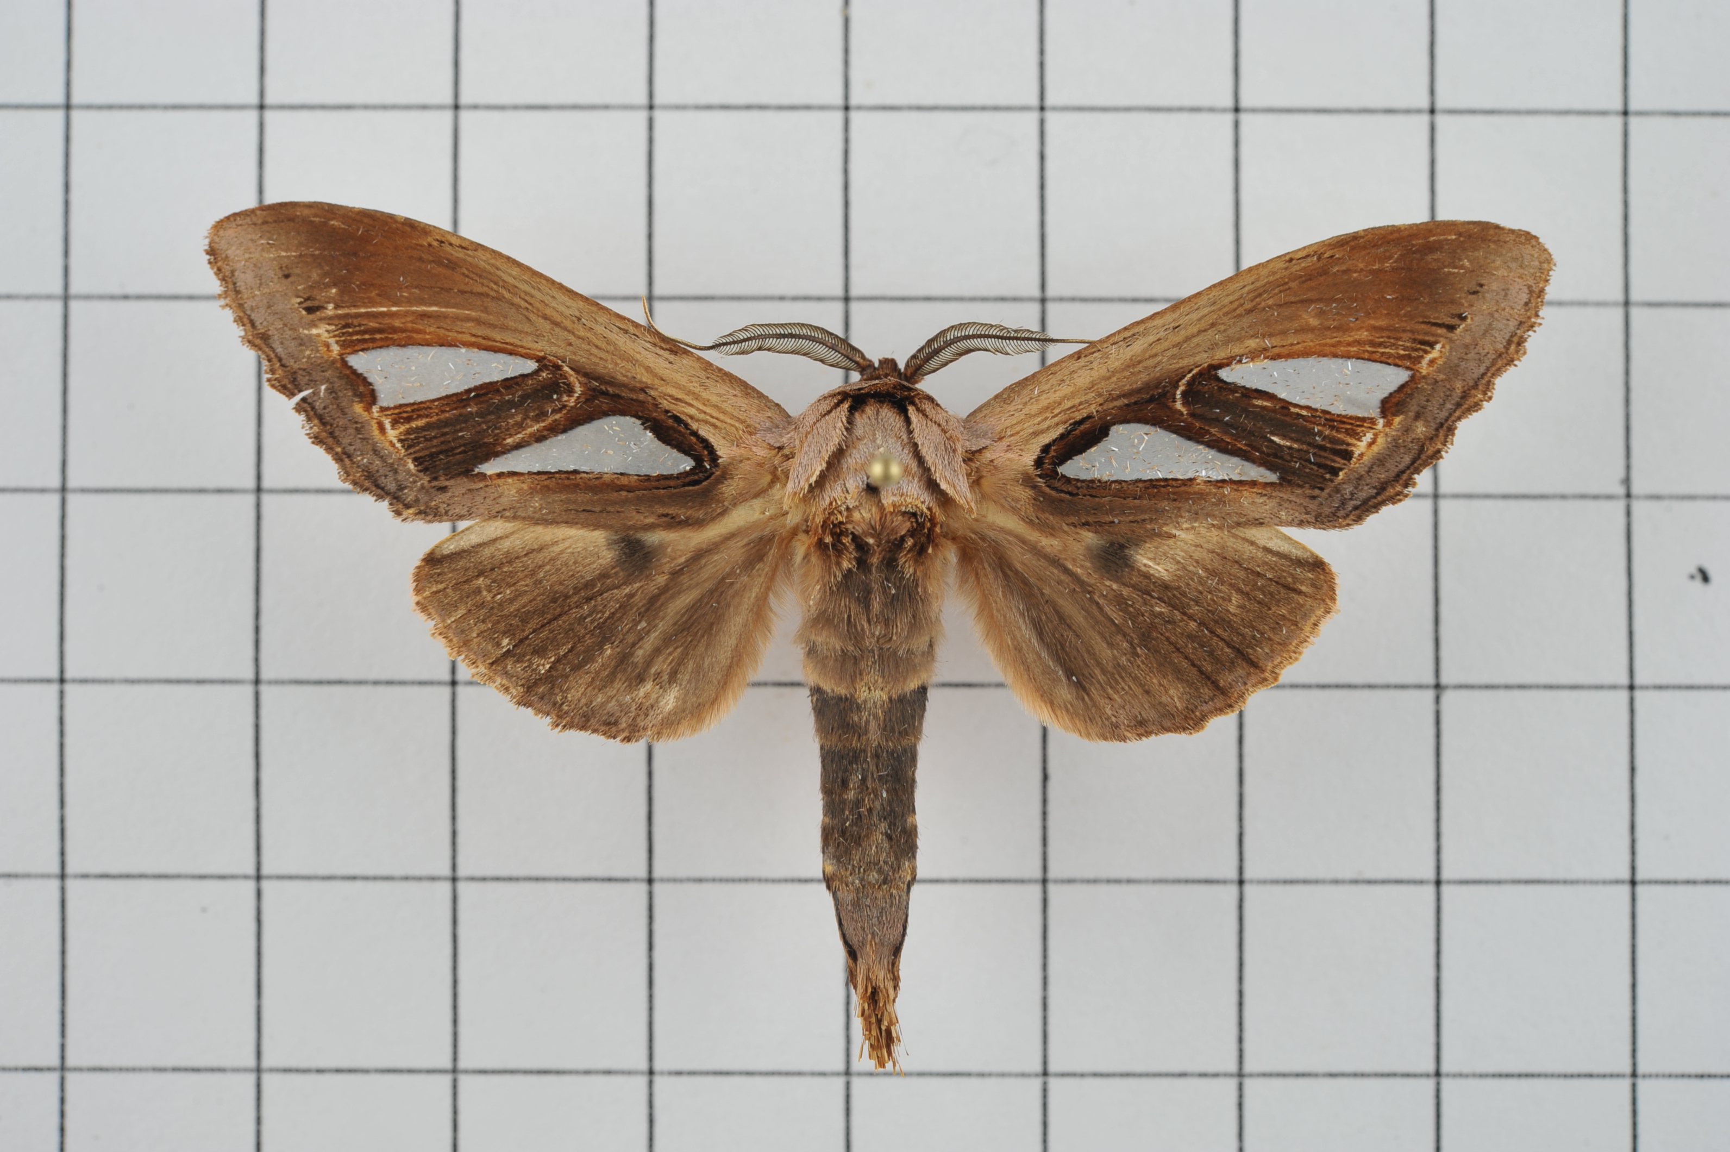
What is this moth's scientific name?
Tarsolepis japonica
